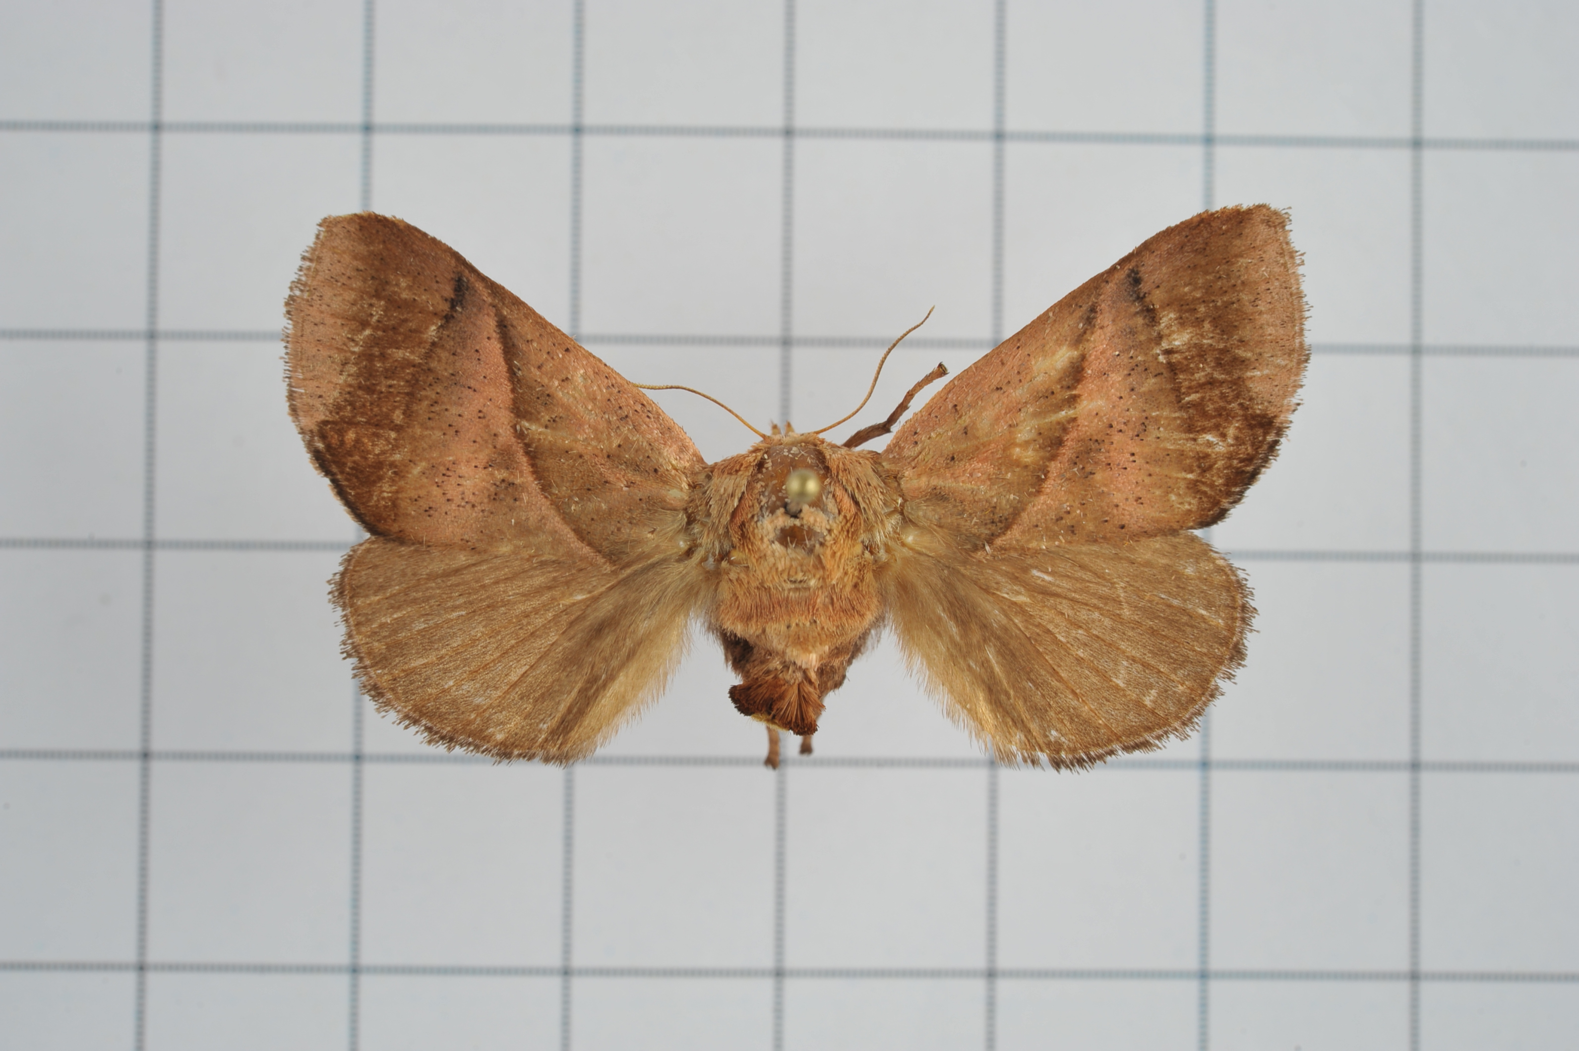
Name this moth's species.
Setora postornata
